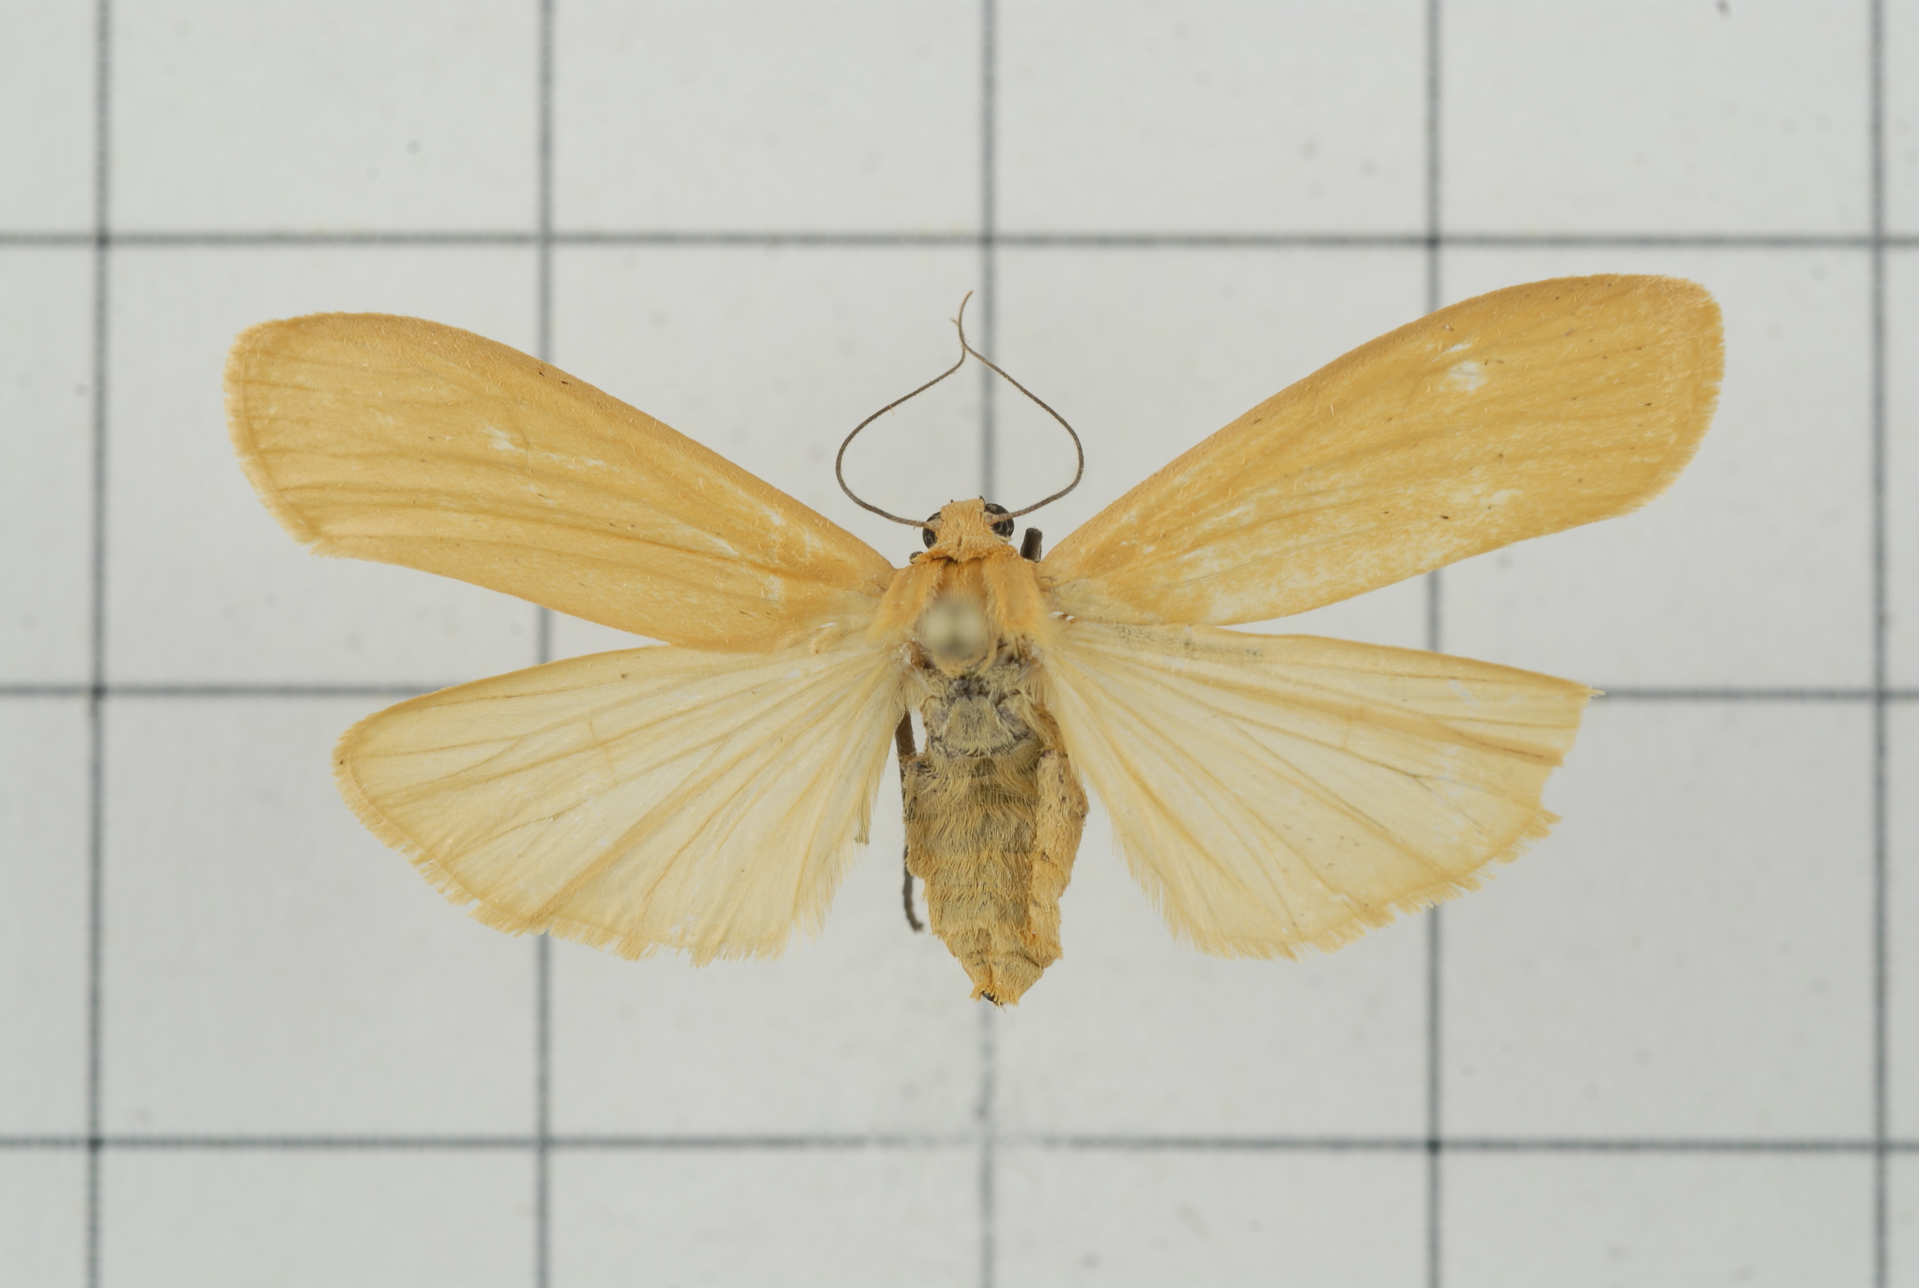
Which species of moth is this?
Katha magnata magnata
